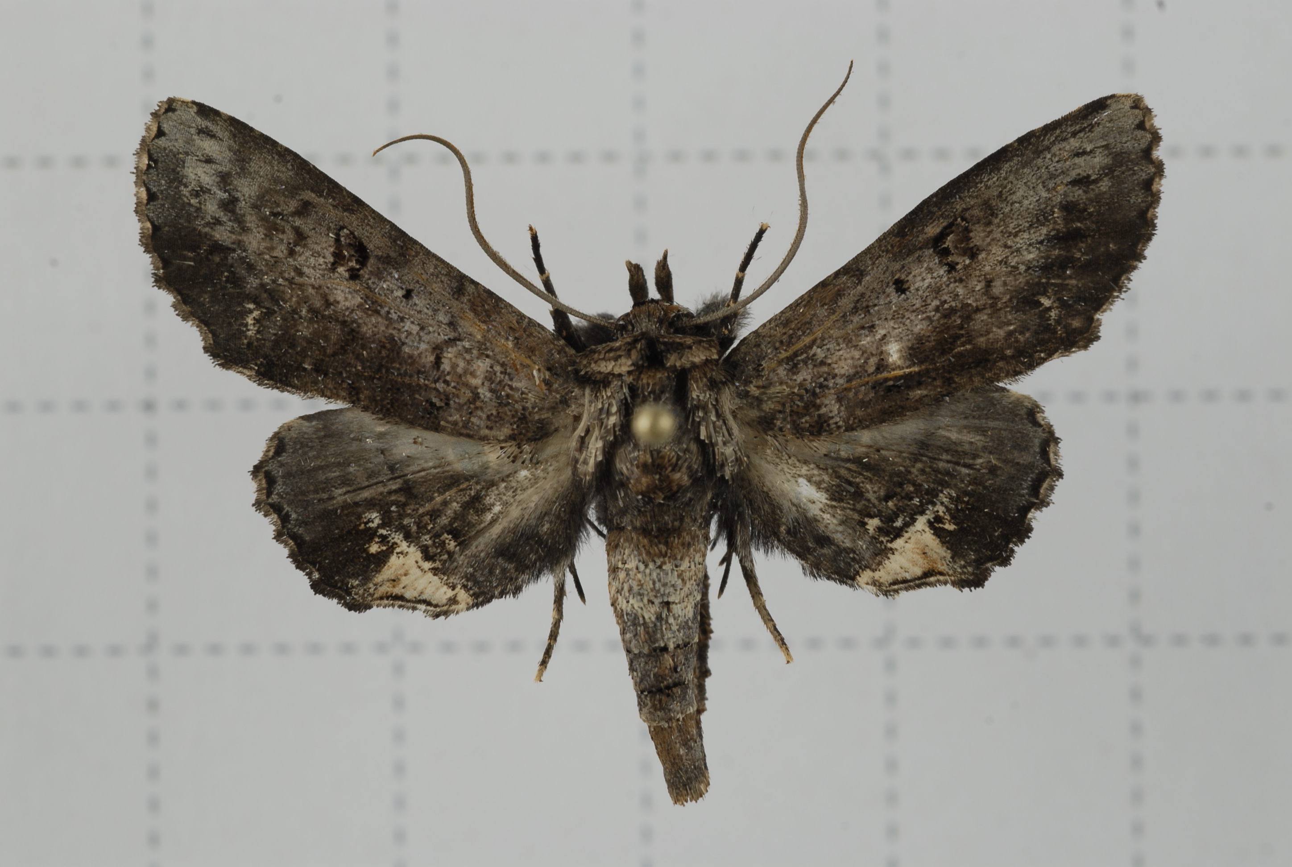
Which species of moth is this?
Anuga supraconstricta
